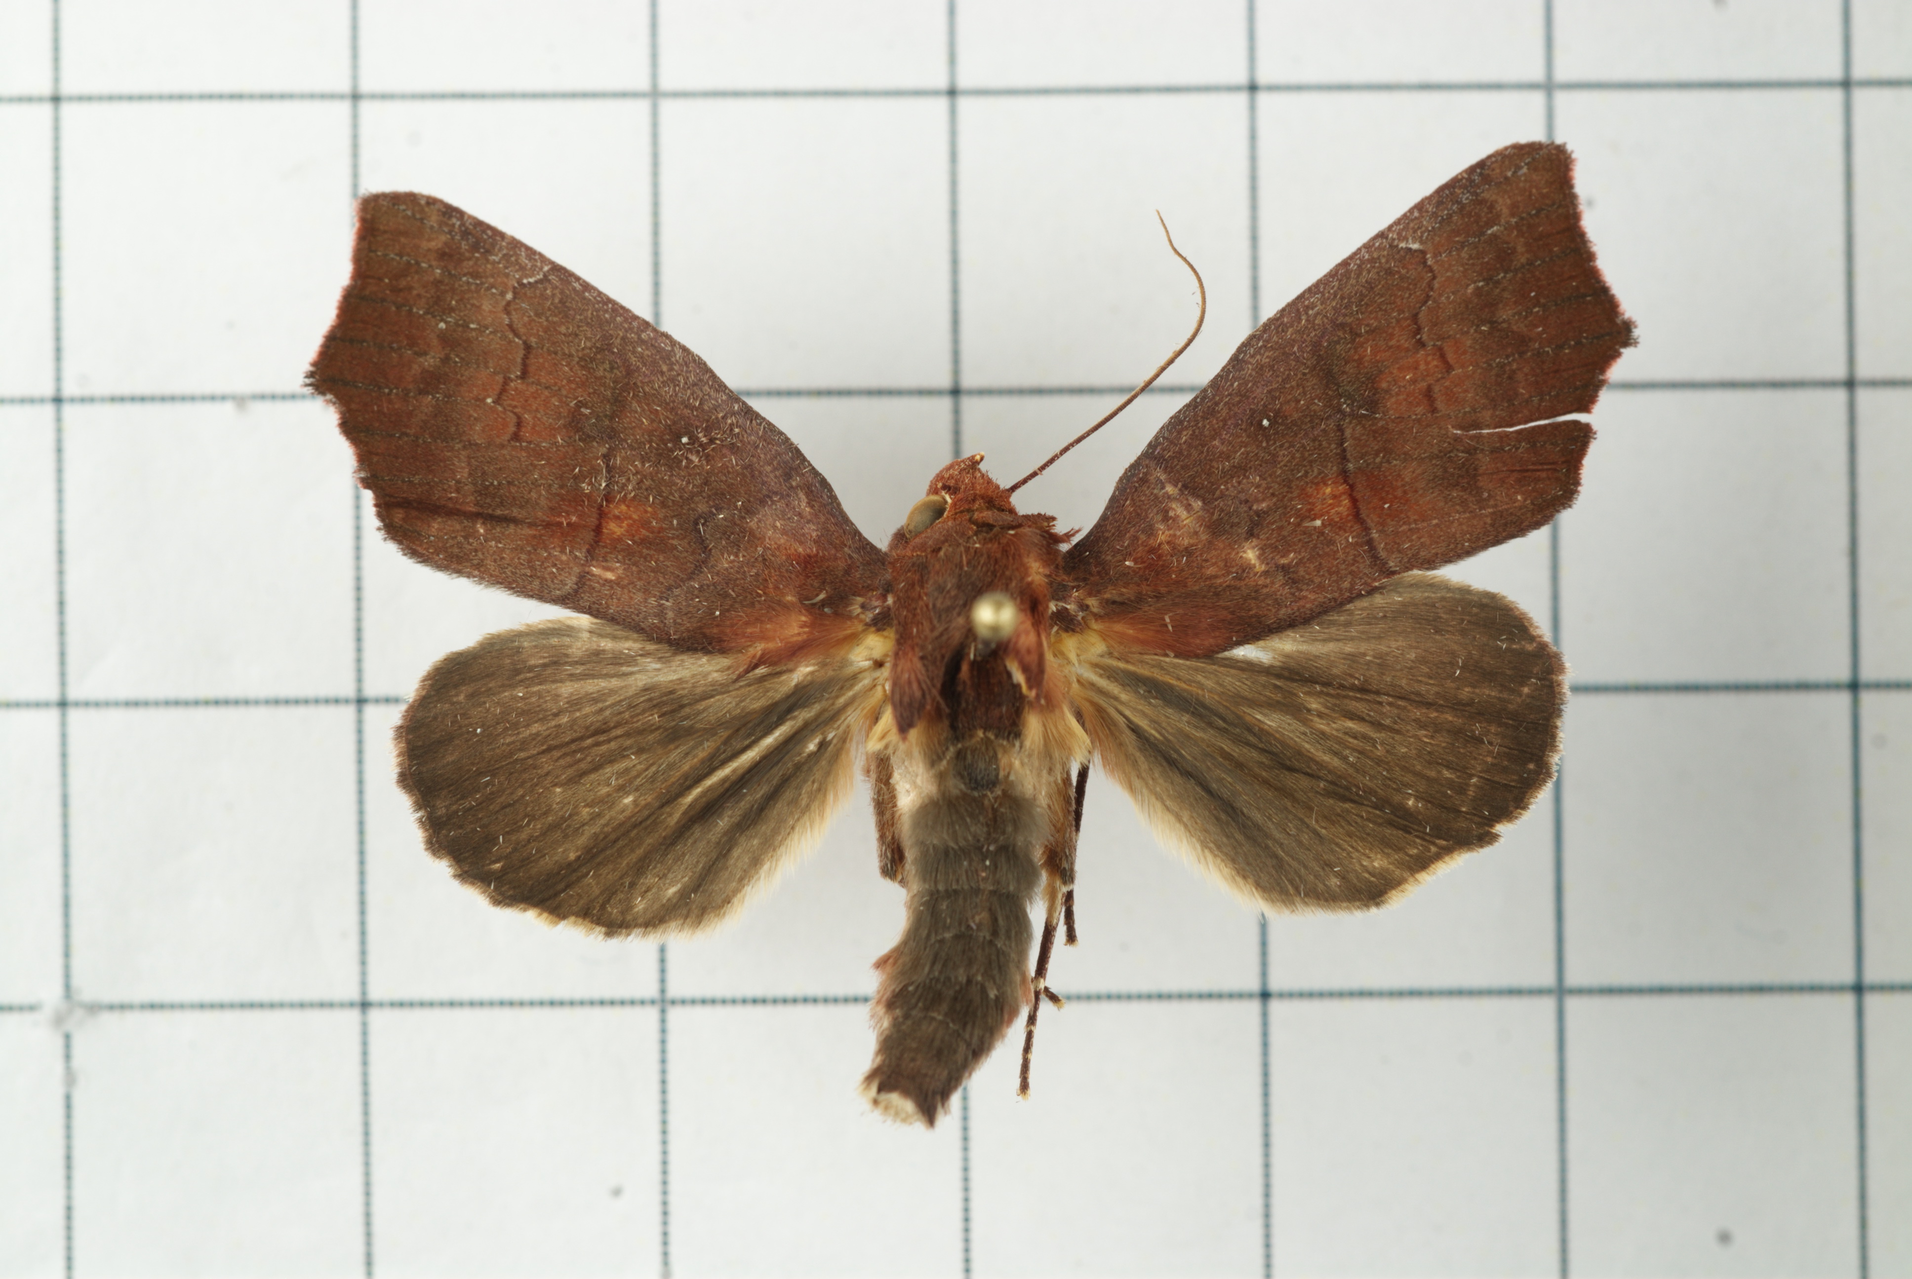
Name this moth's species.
Rusicada privata
